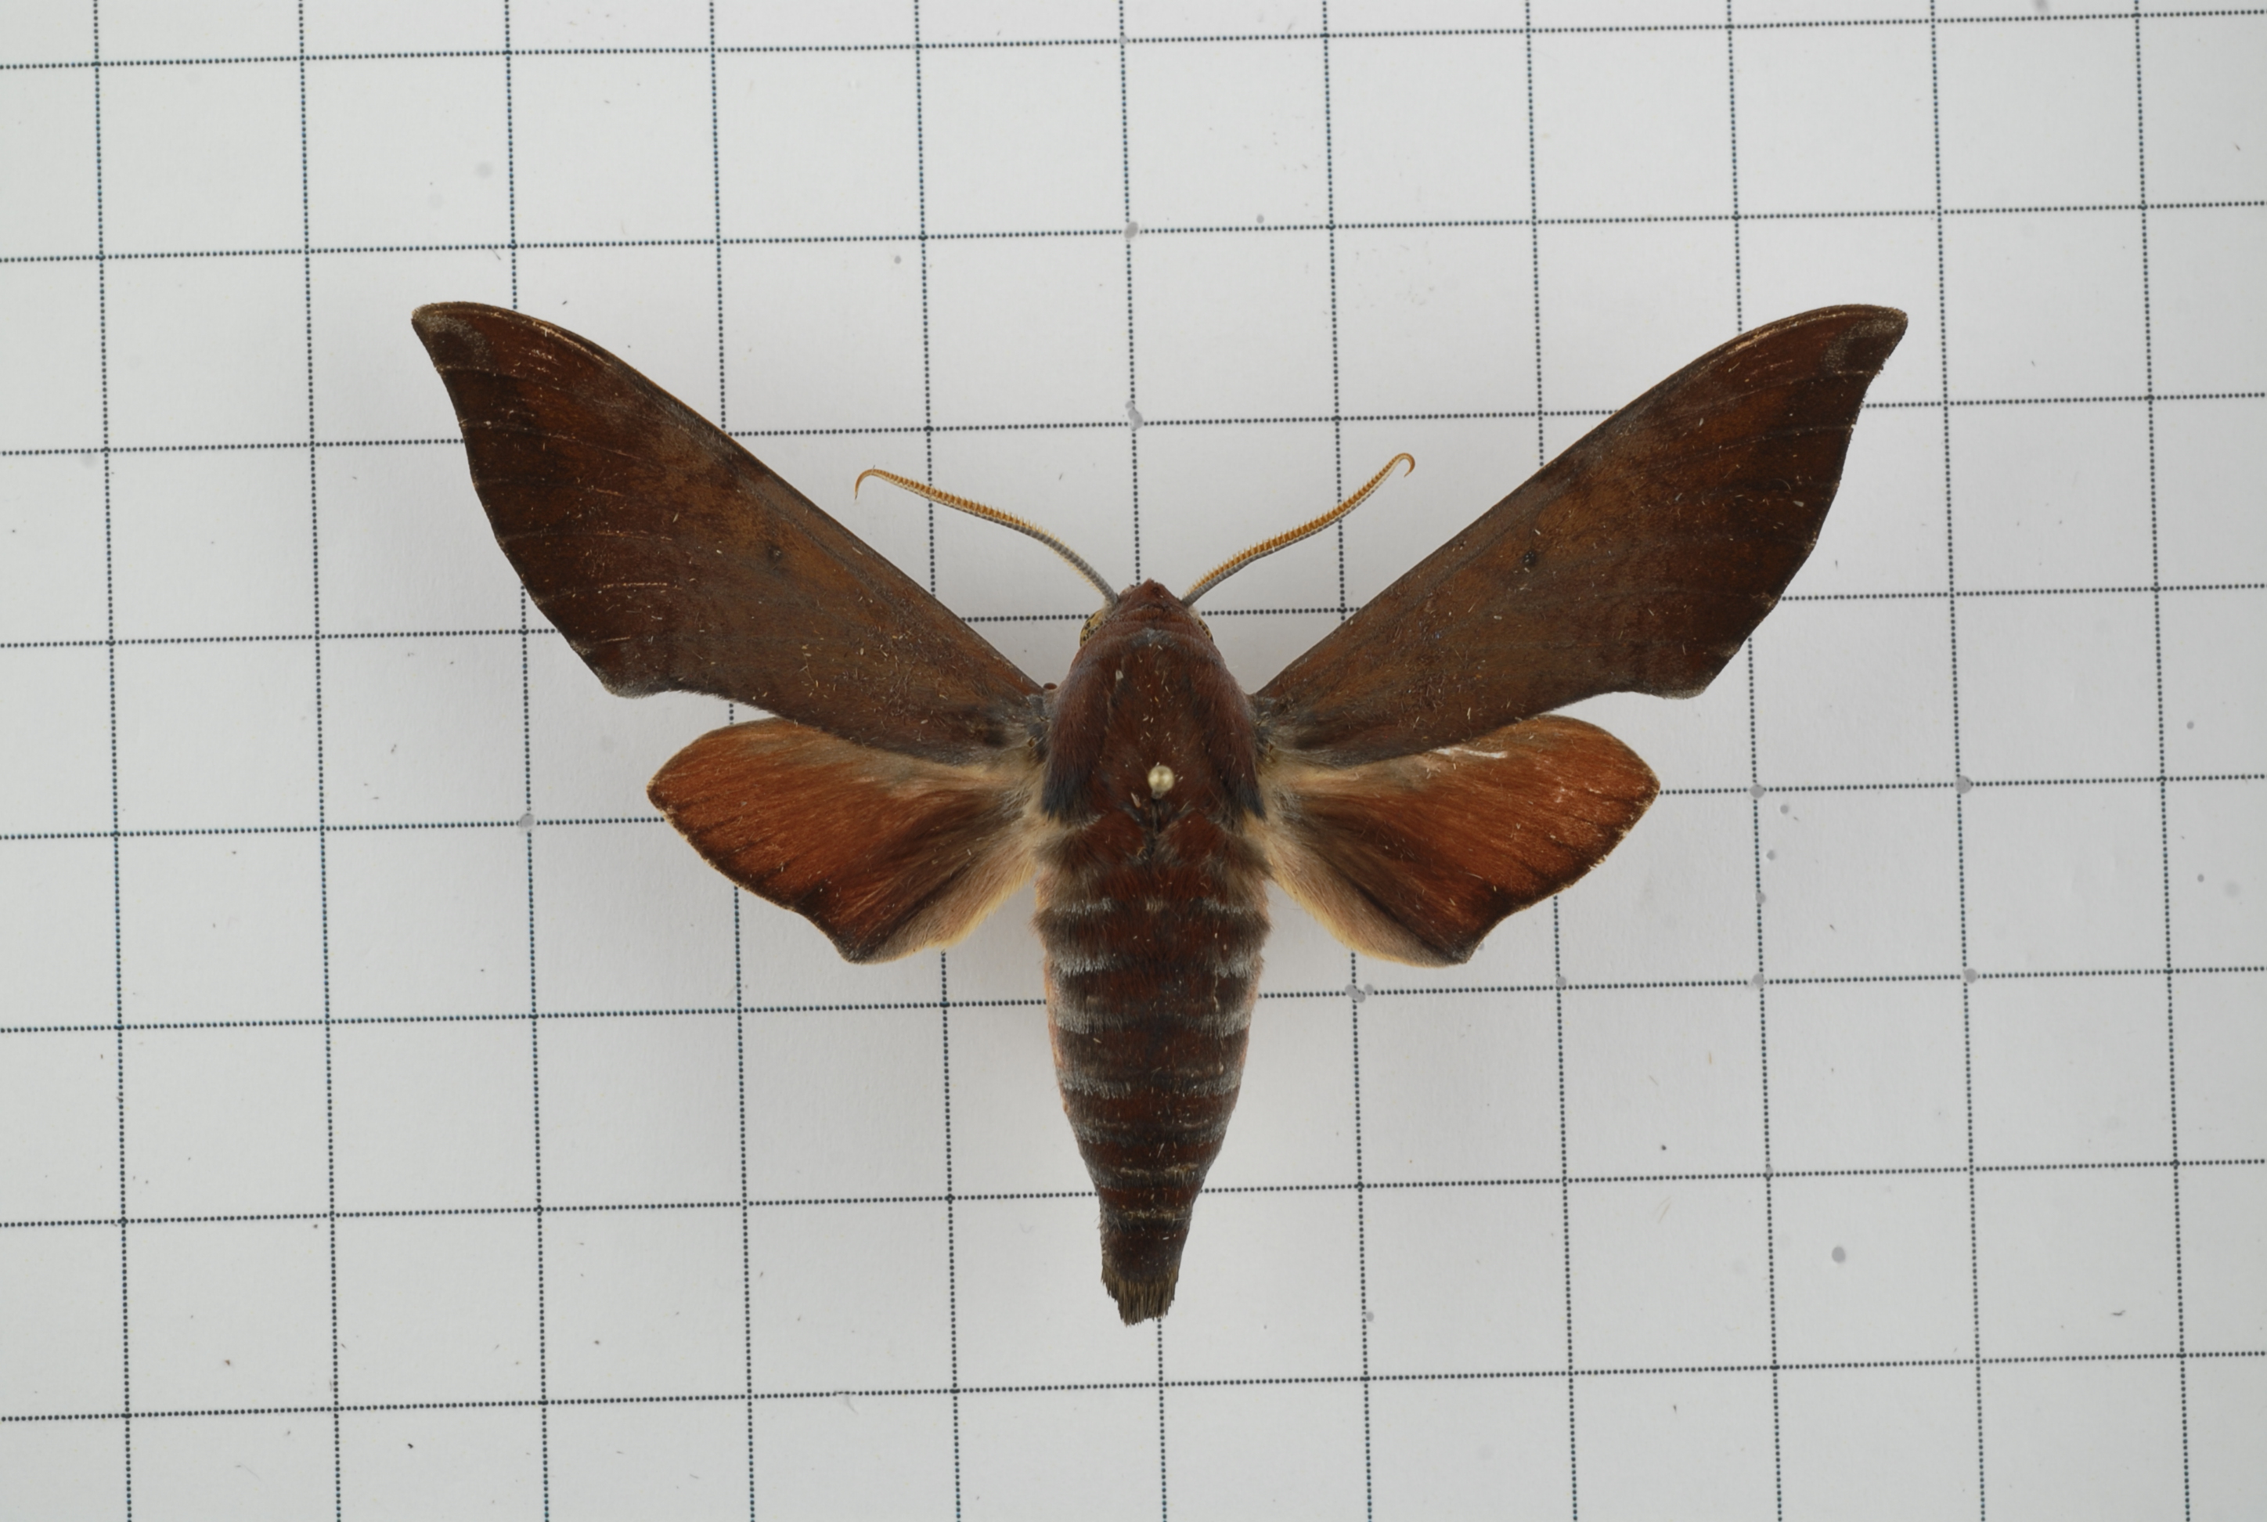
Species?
Dahira rubiginosa fukienensis
